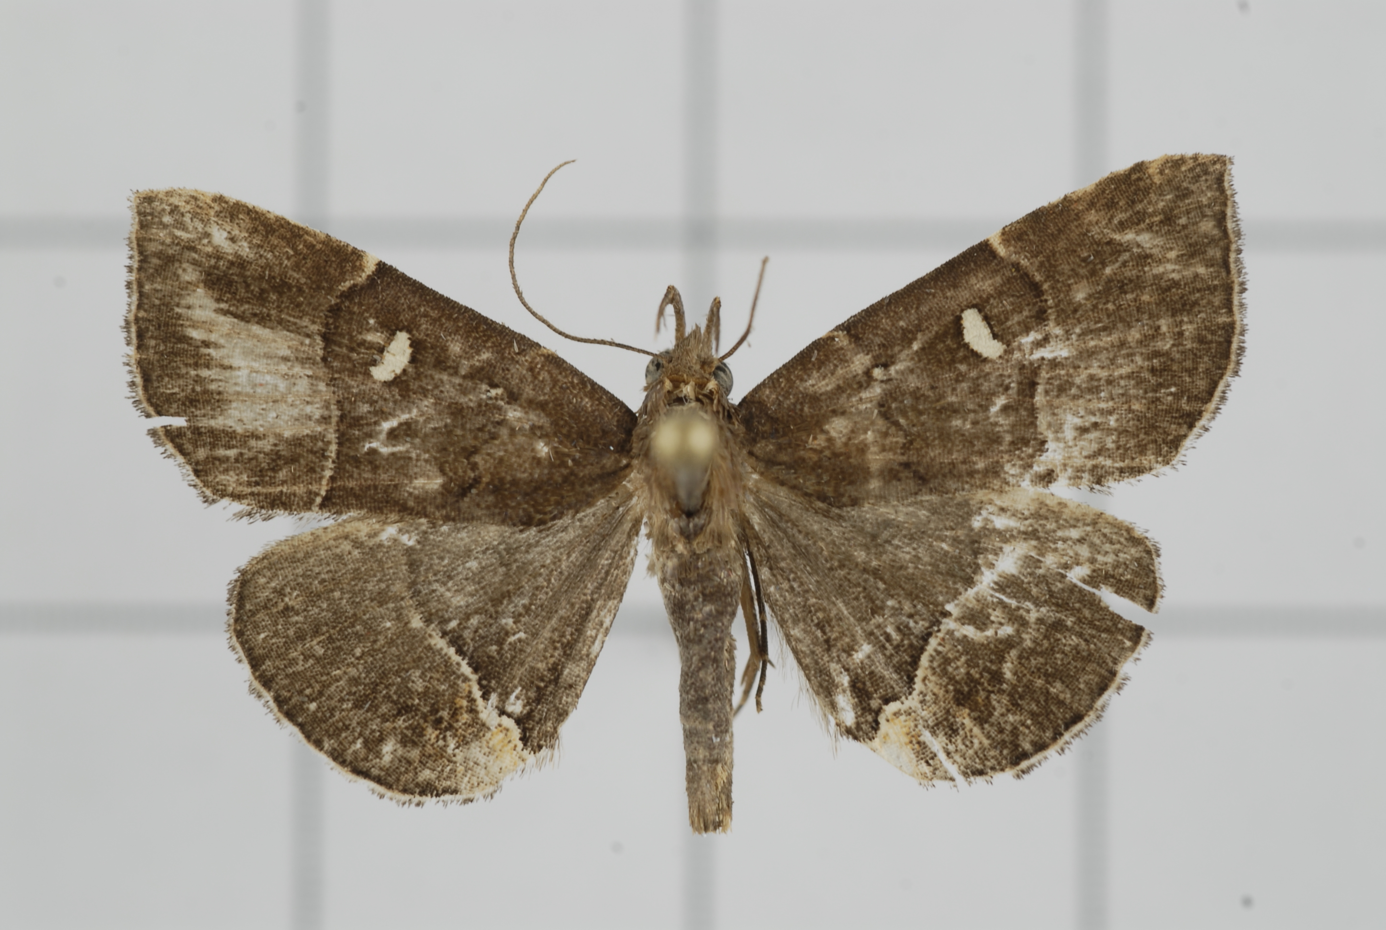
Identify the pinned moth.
Cidariplura shanmeii
